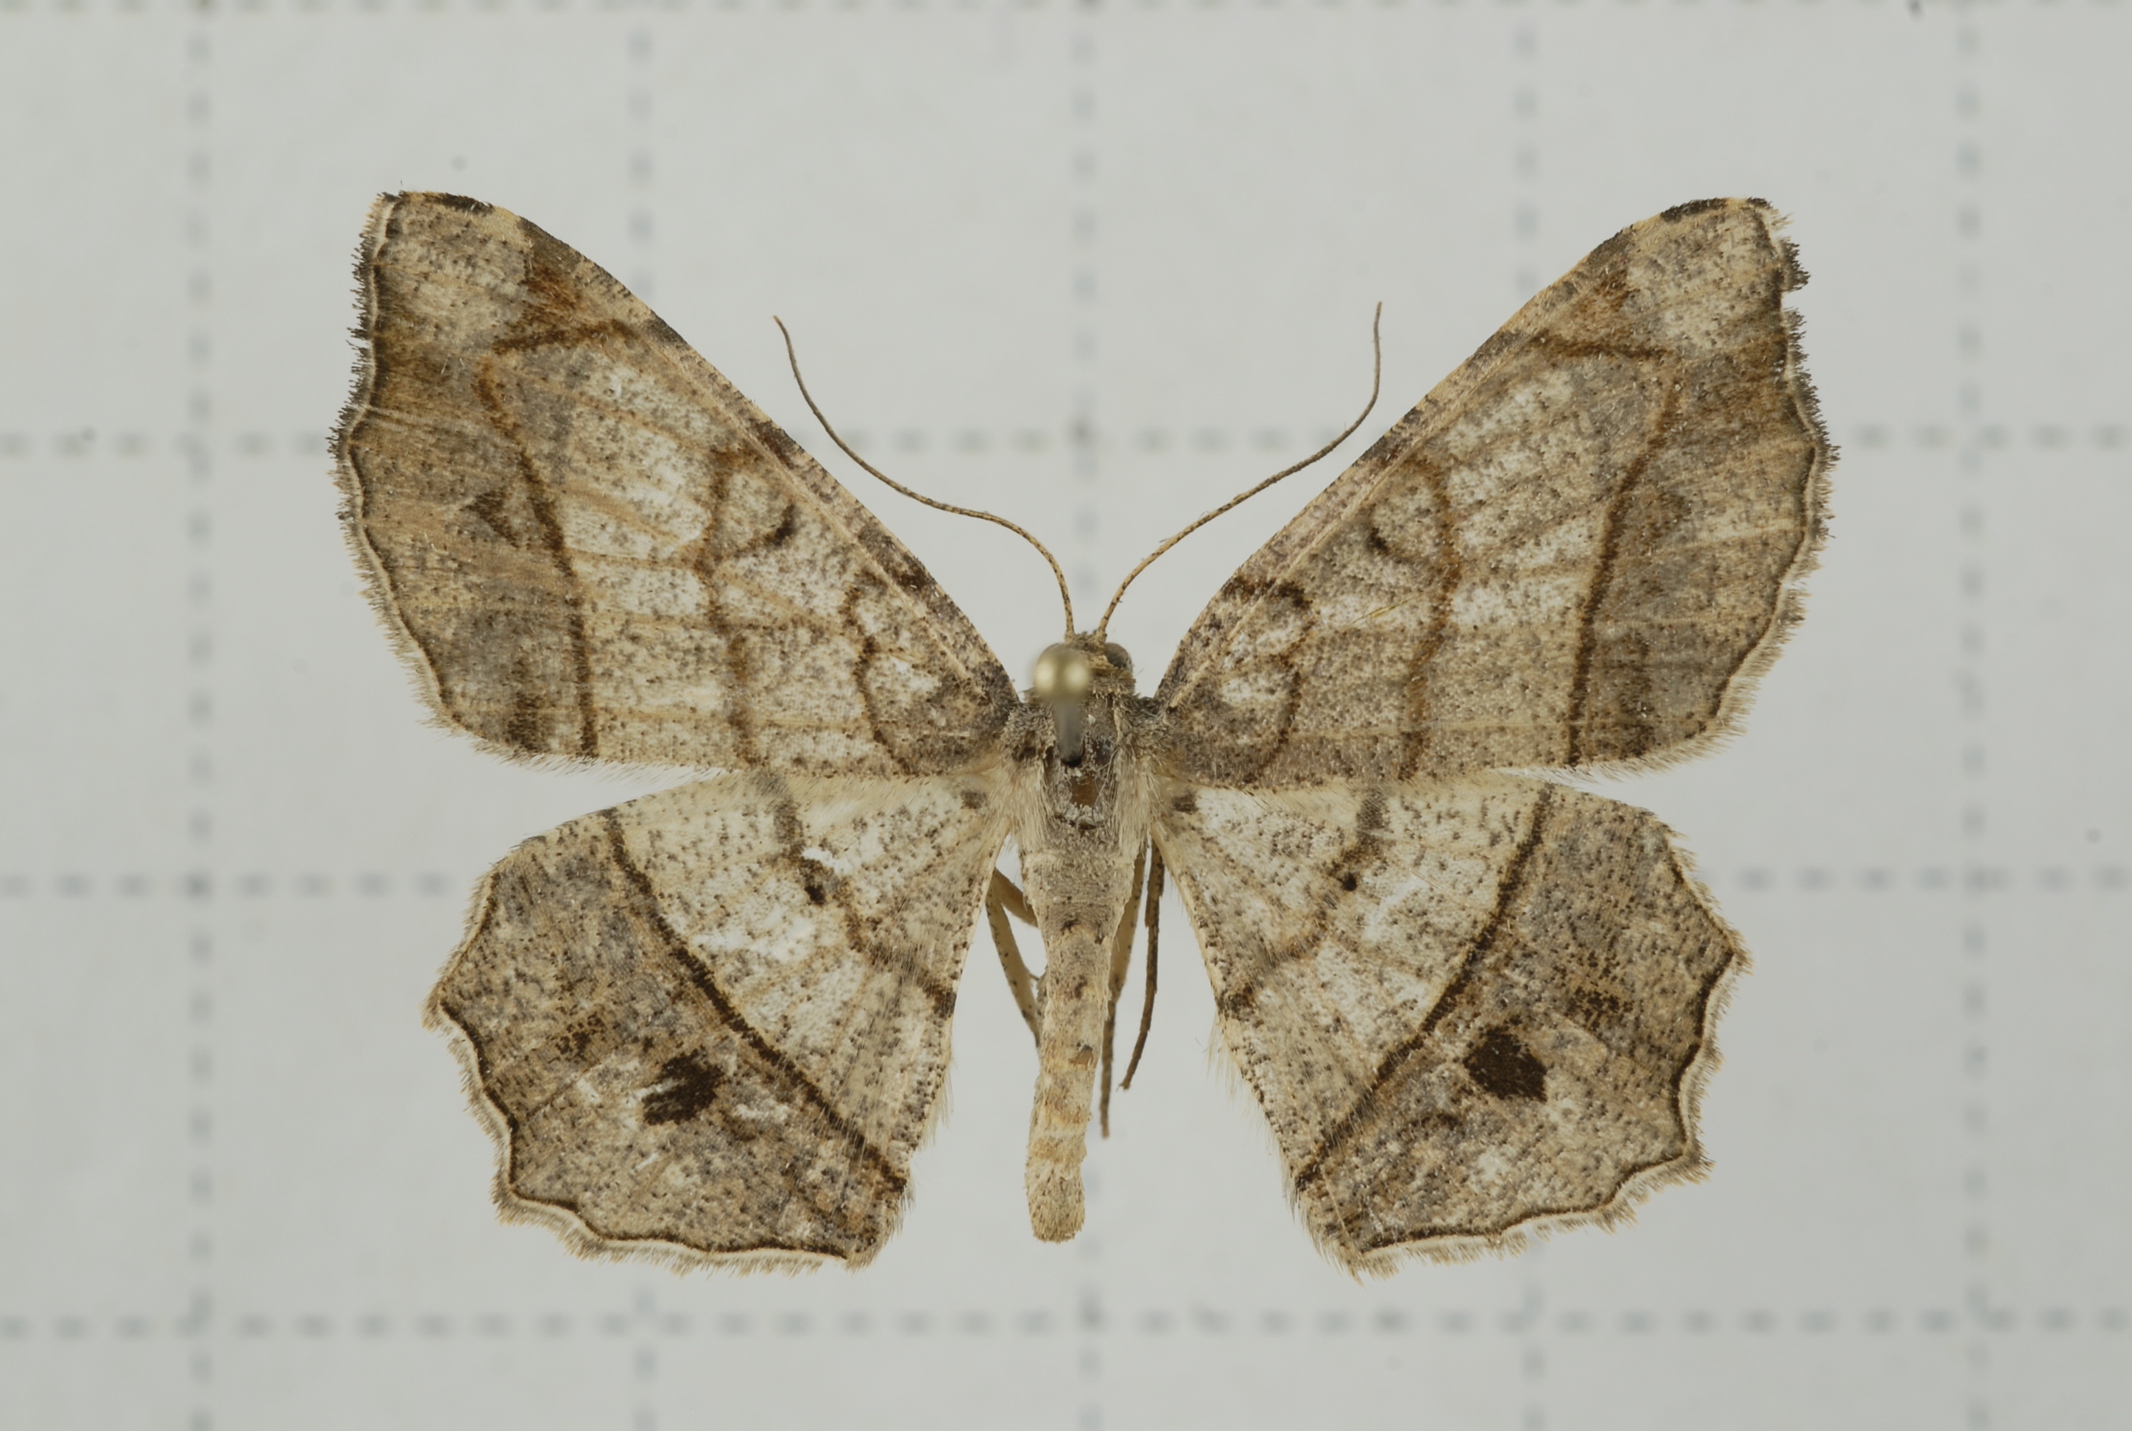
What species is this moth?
Chiasmia intermediaria
